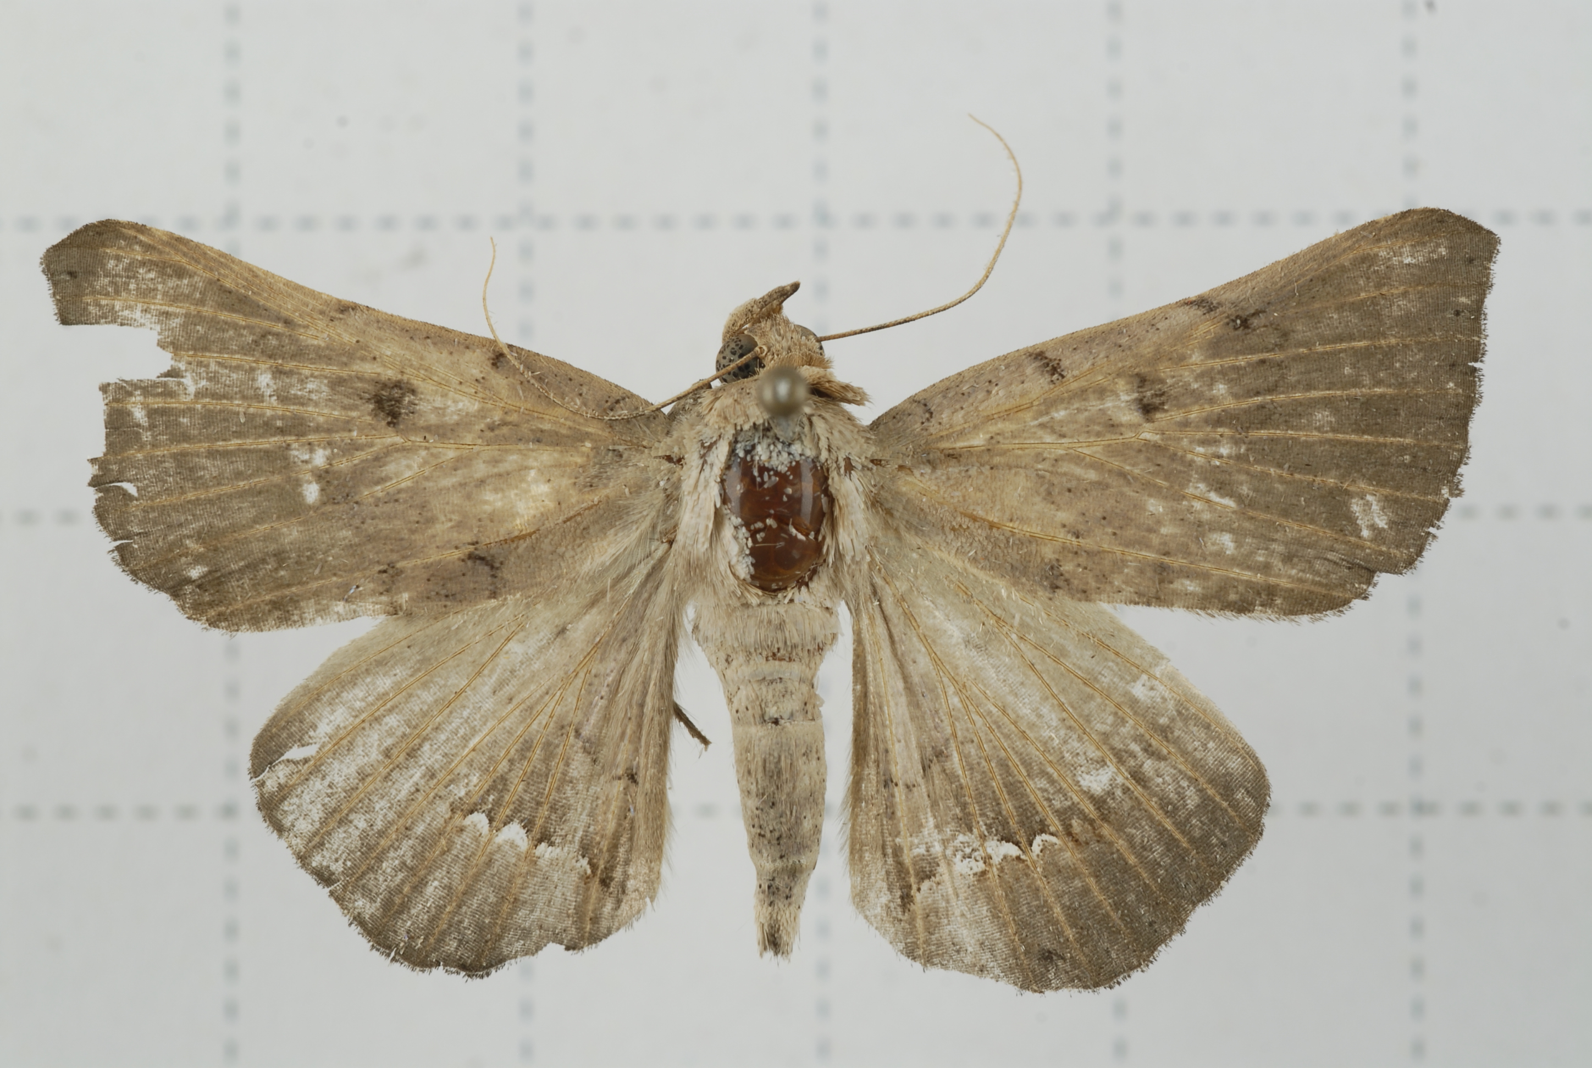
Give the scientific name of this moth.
Macaldenia palumba
